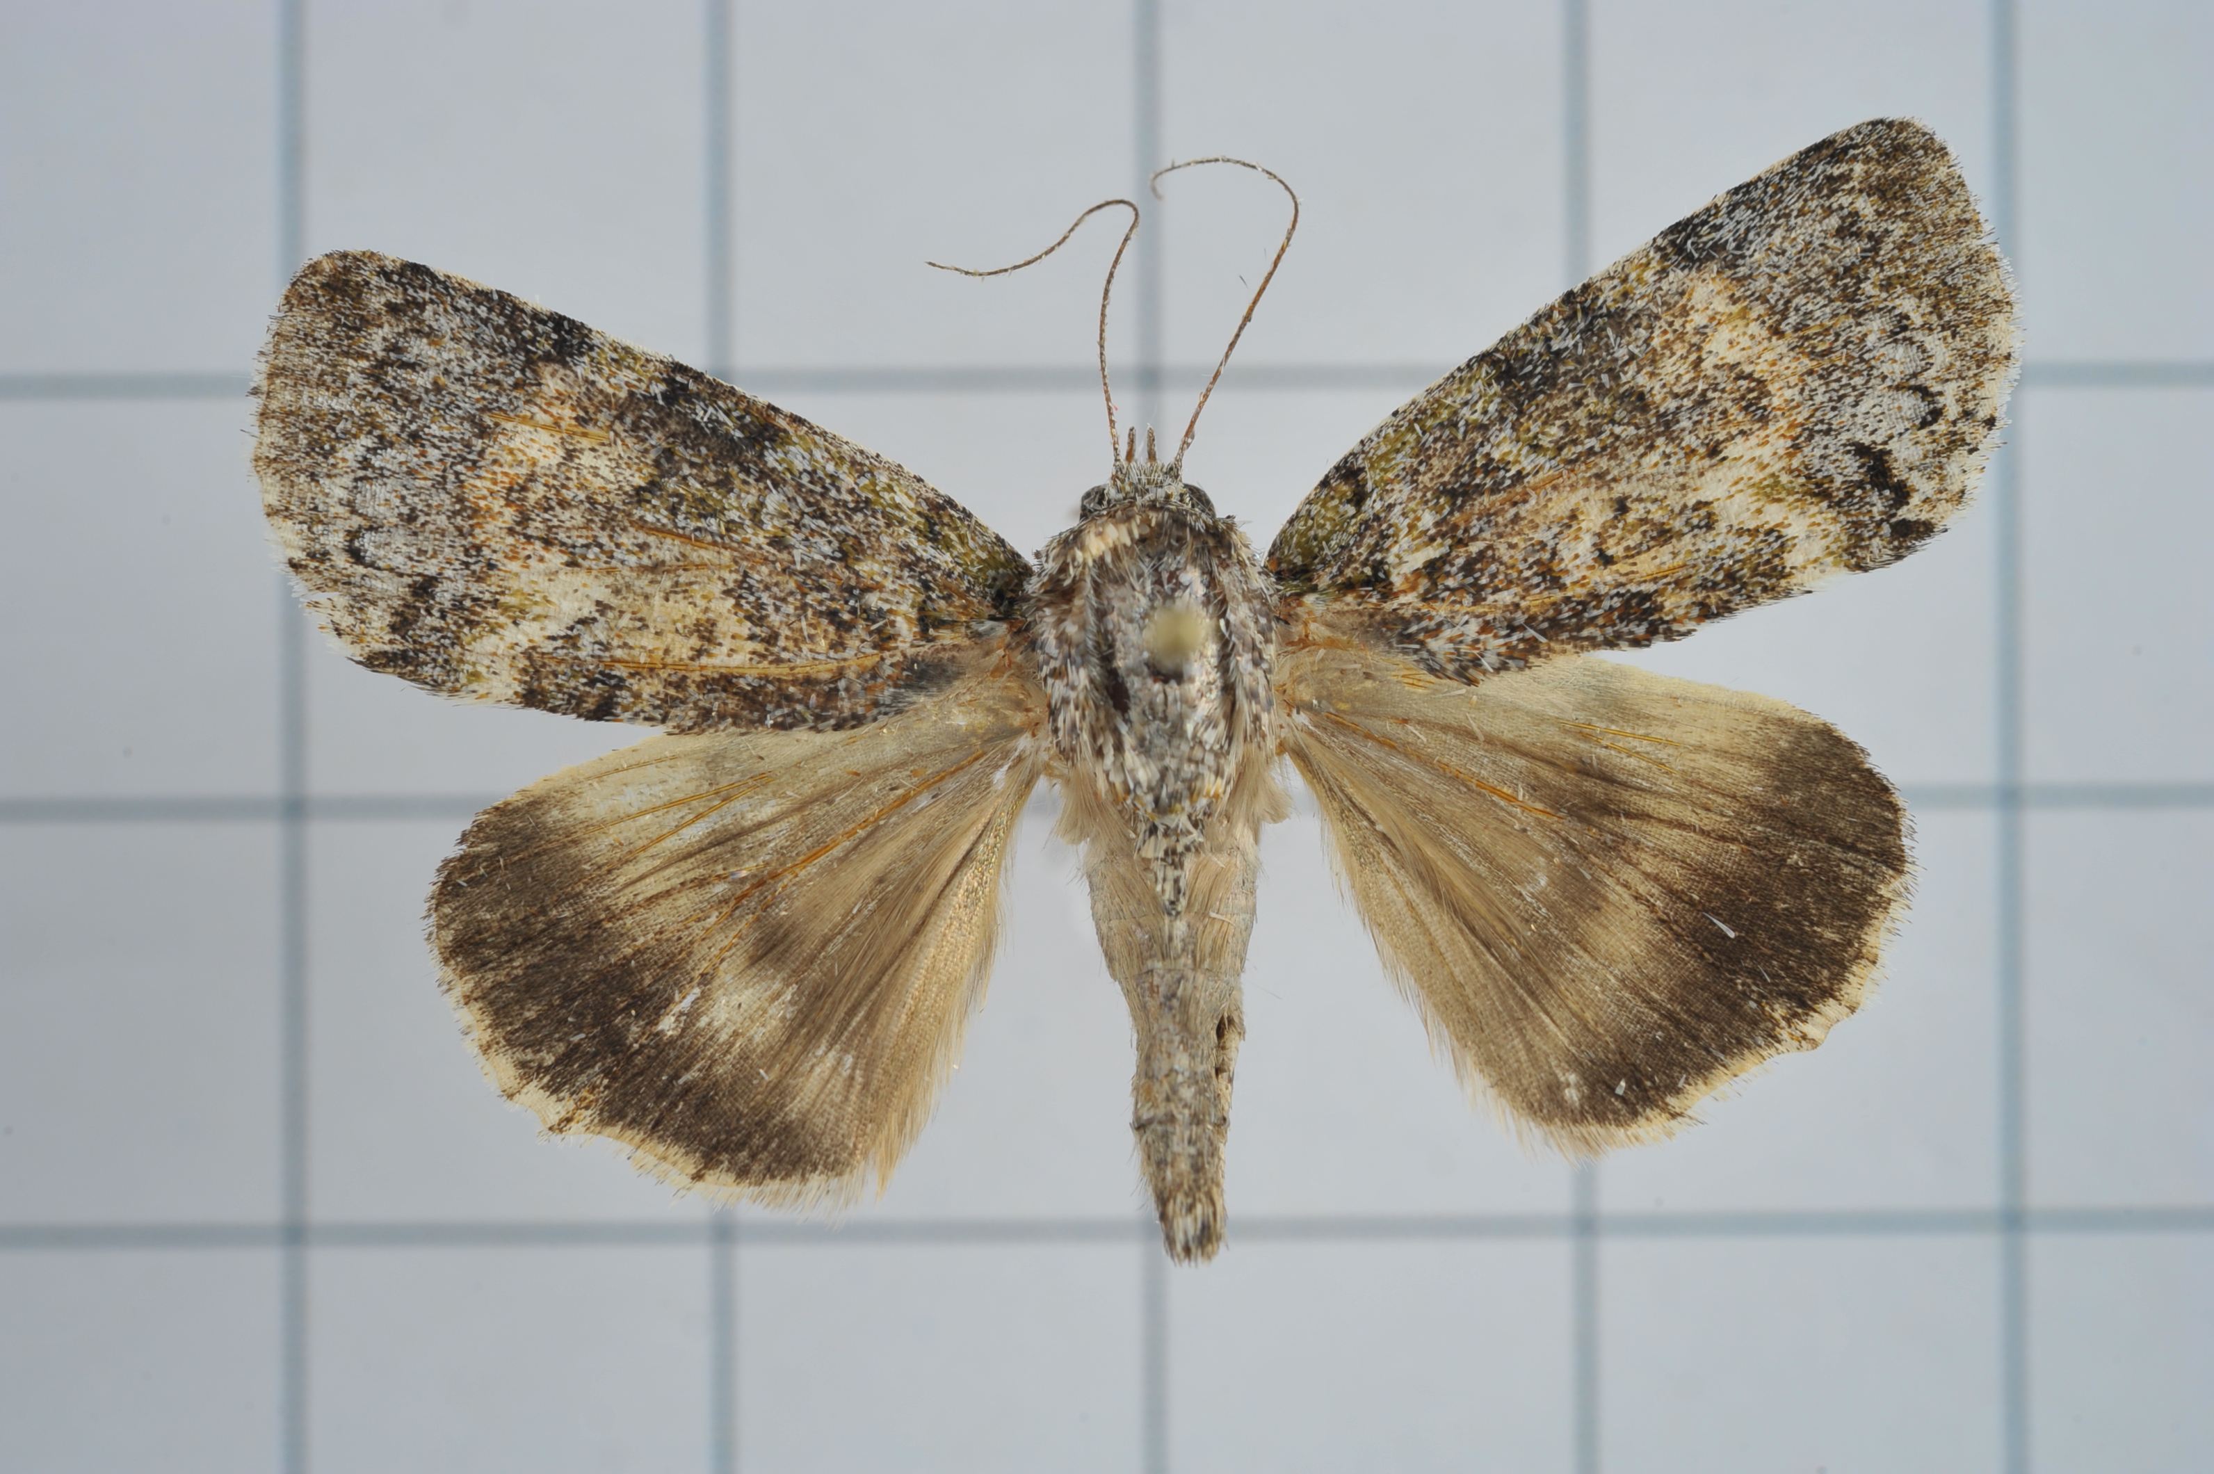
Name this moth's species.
Blenina quinaria
